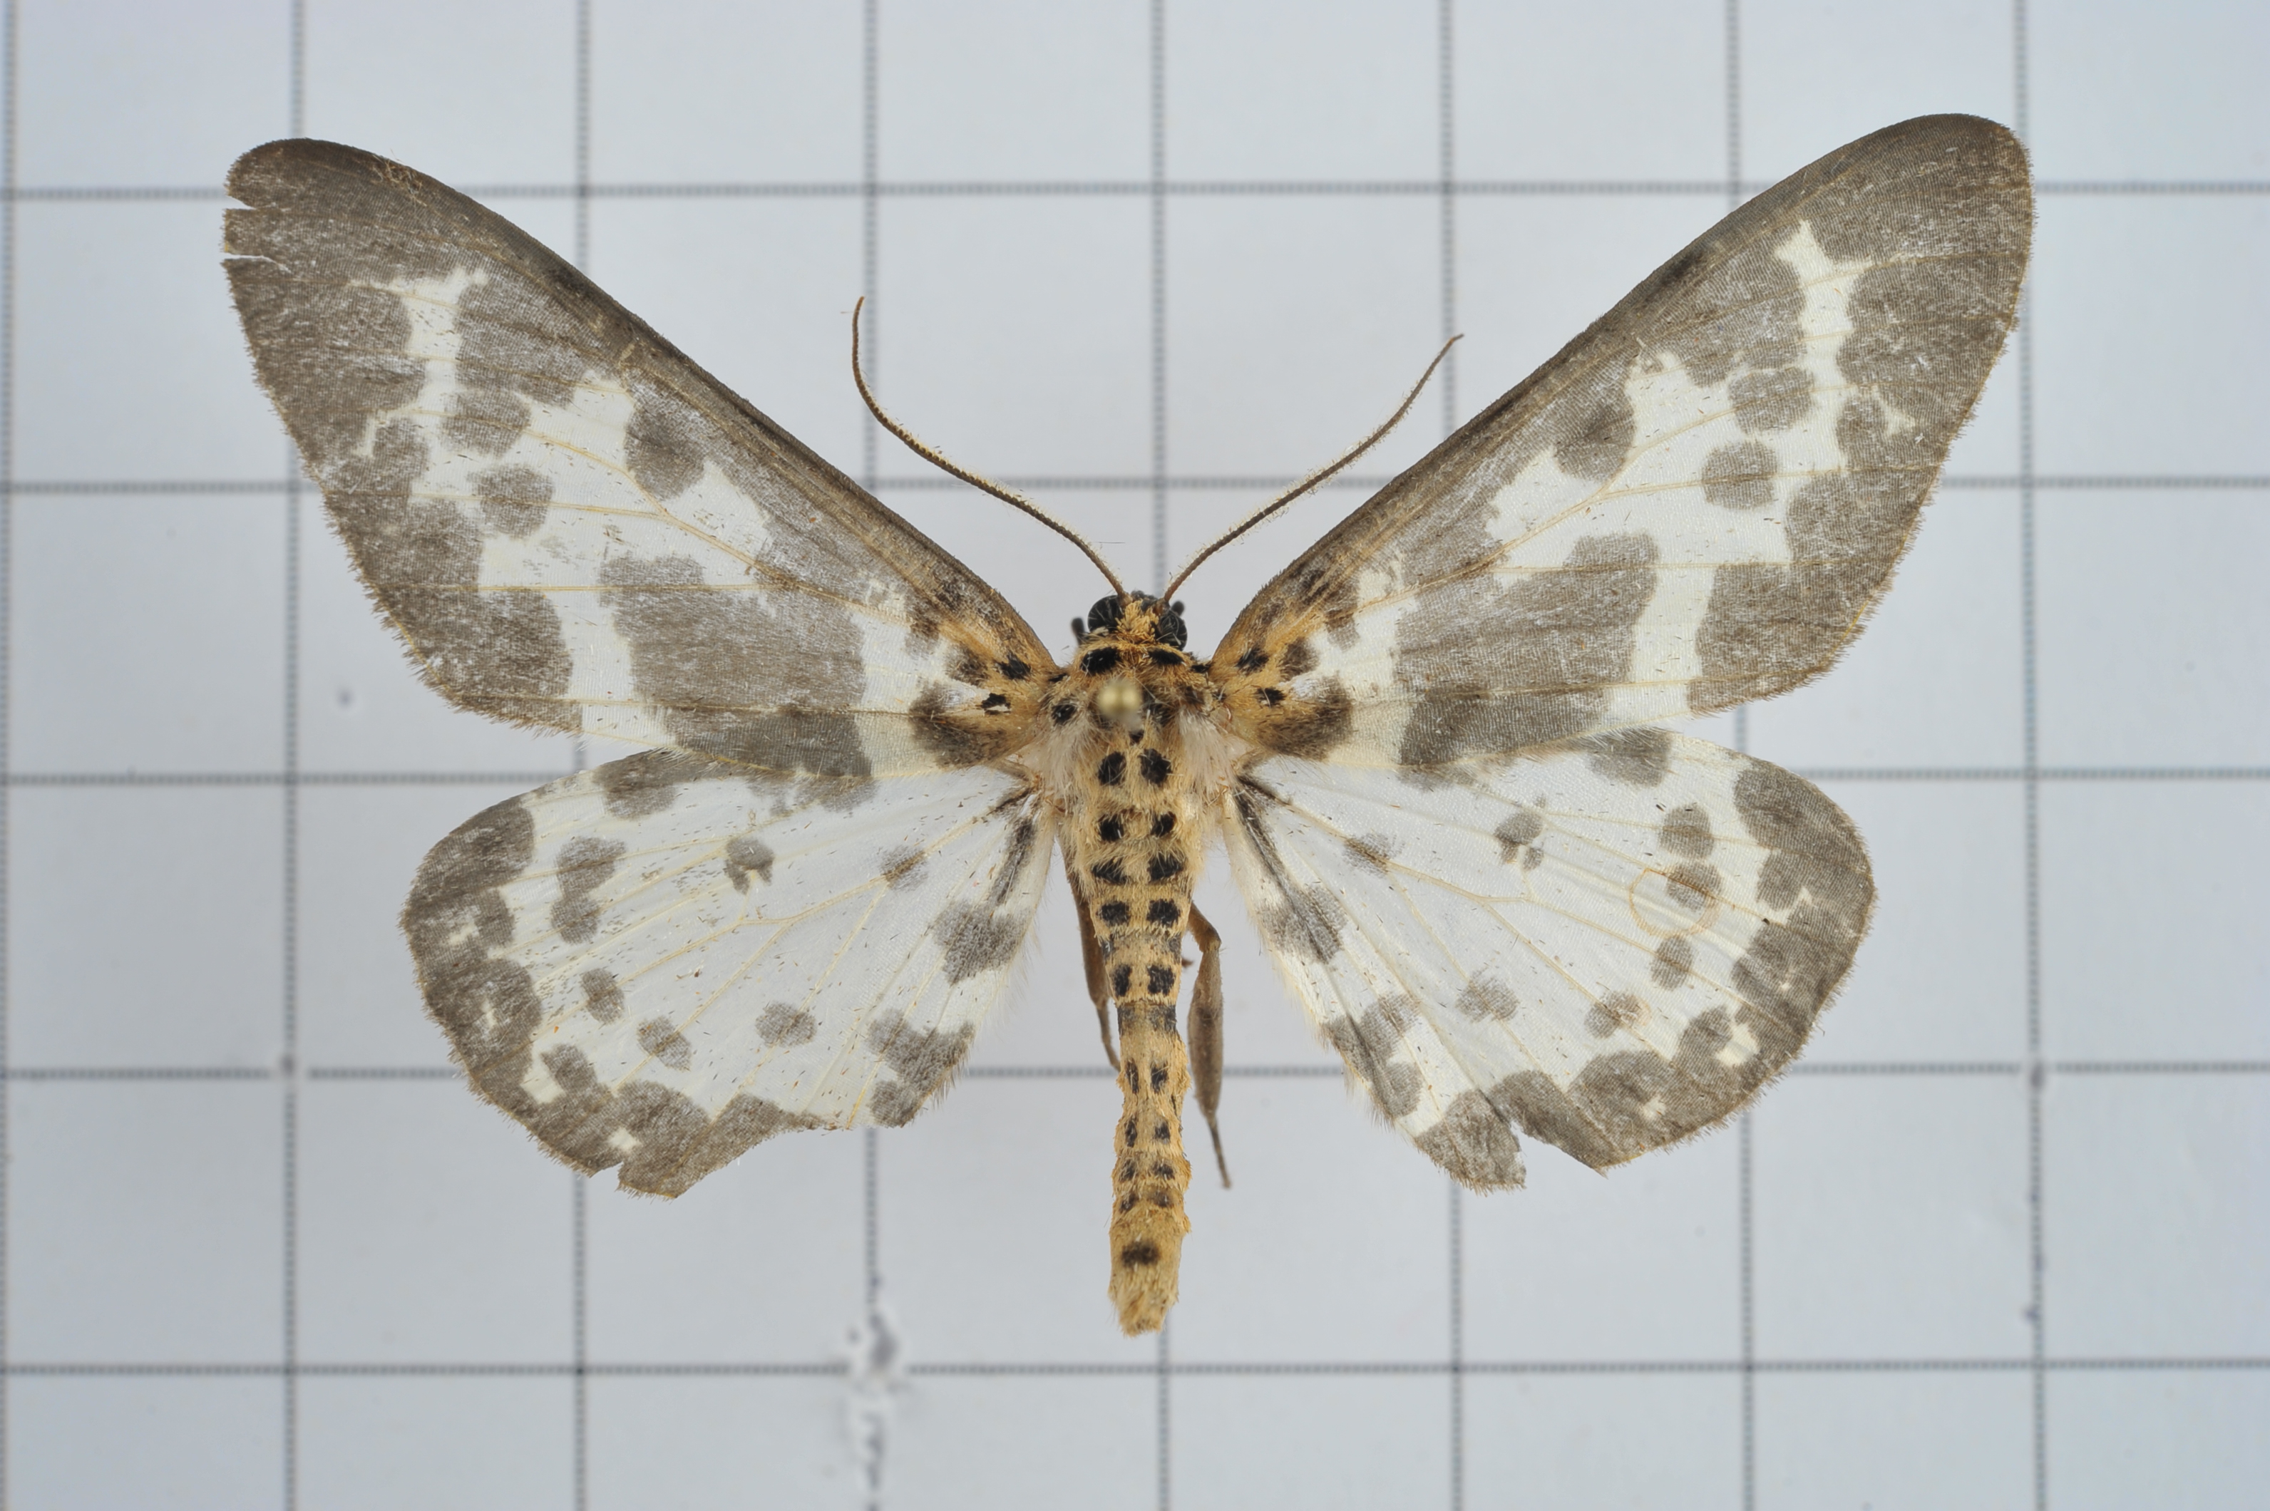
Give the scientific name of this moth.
Percnia longitermen
